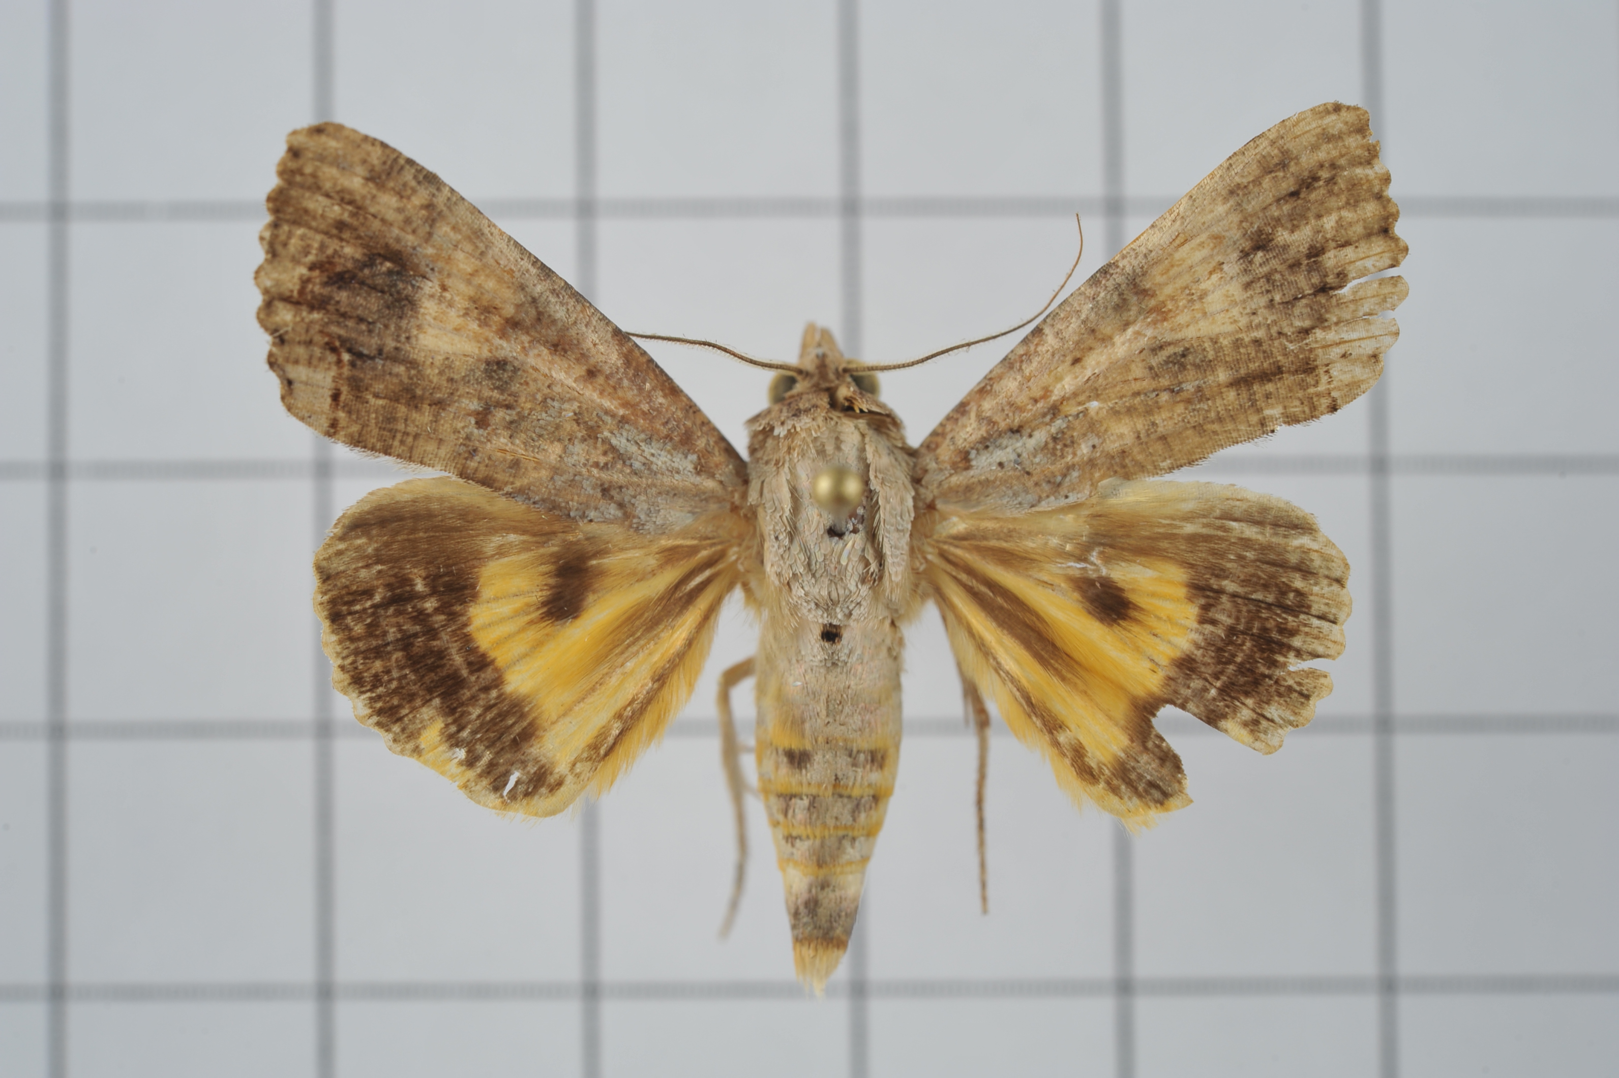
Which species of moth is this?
Hypocala deflorata deflorata
